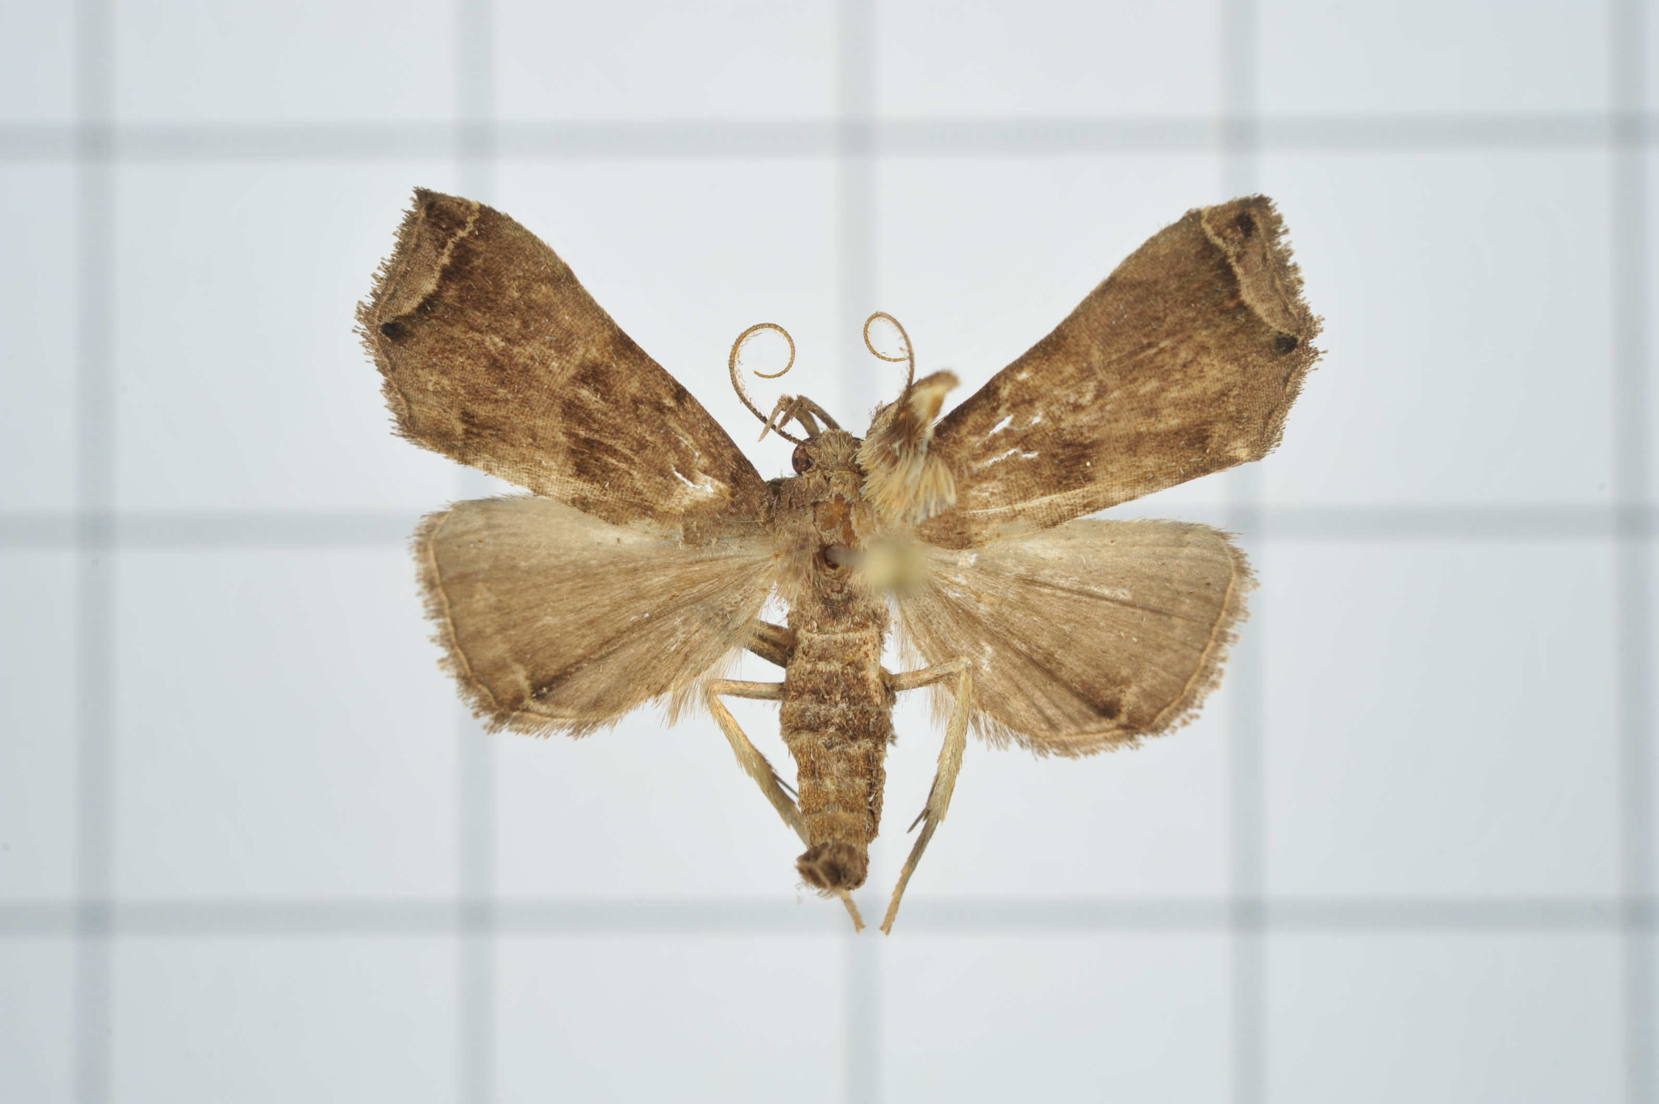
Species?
Hipoepa biasalis
